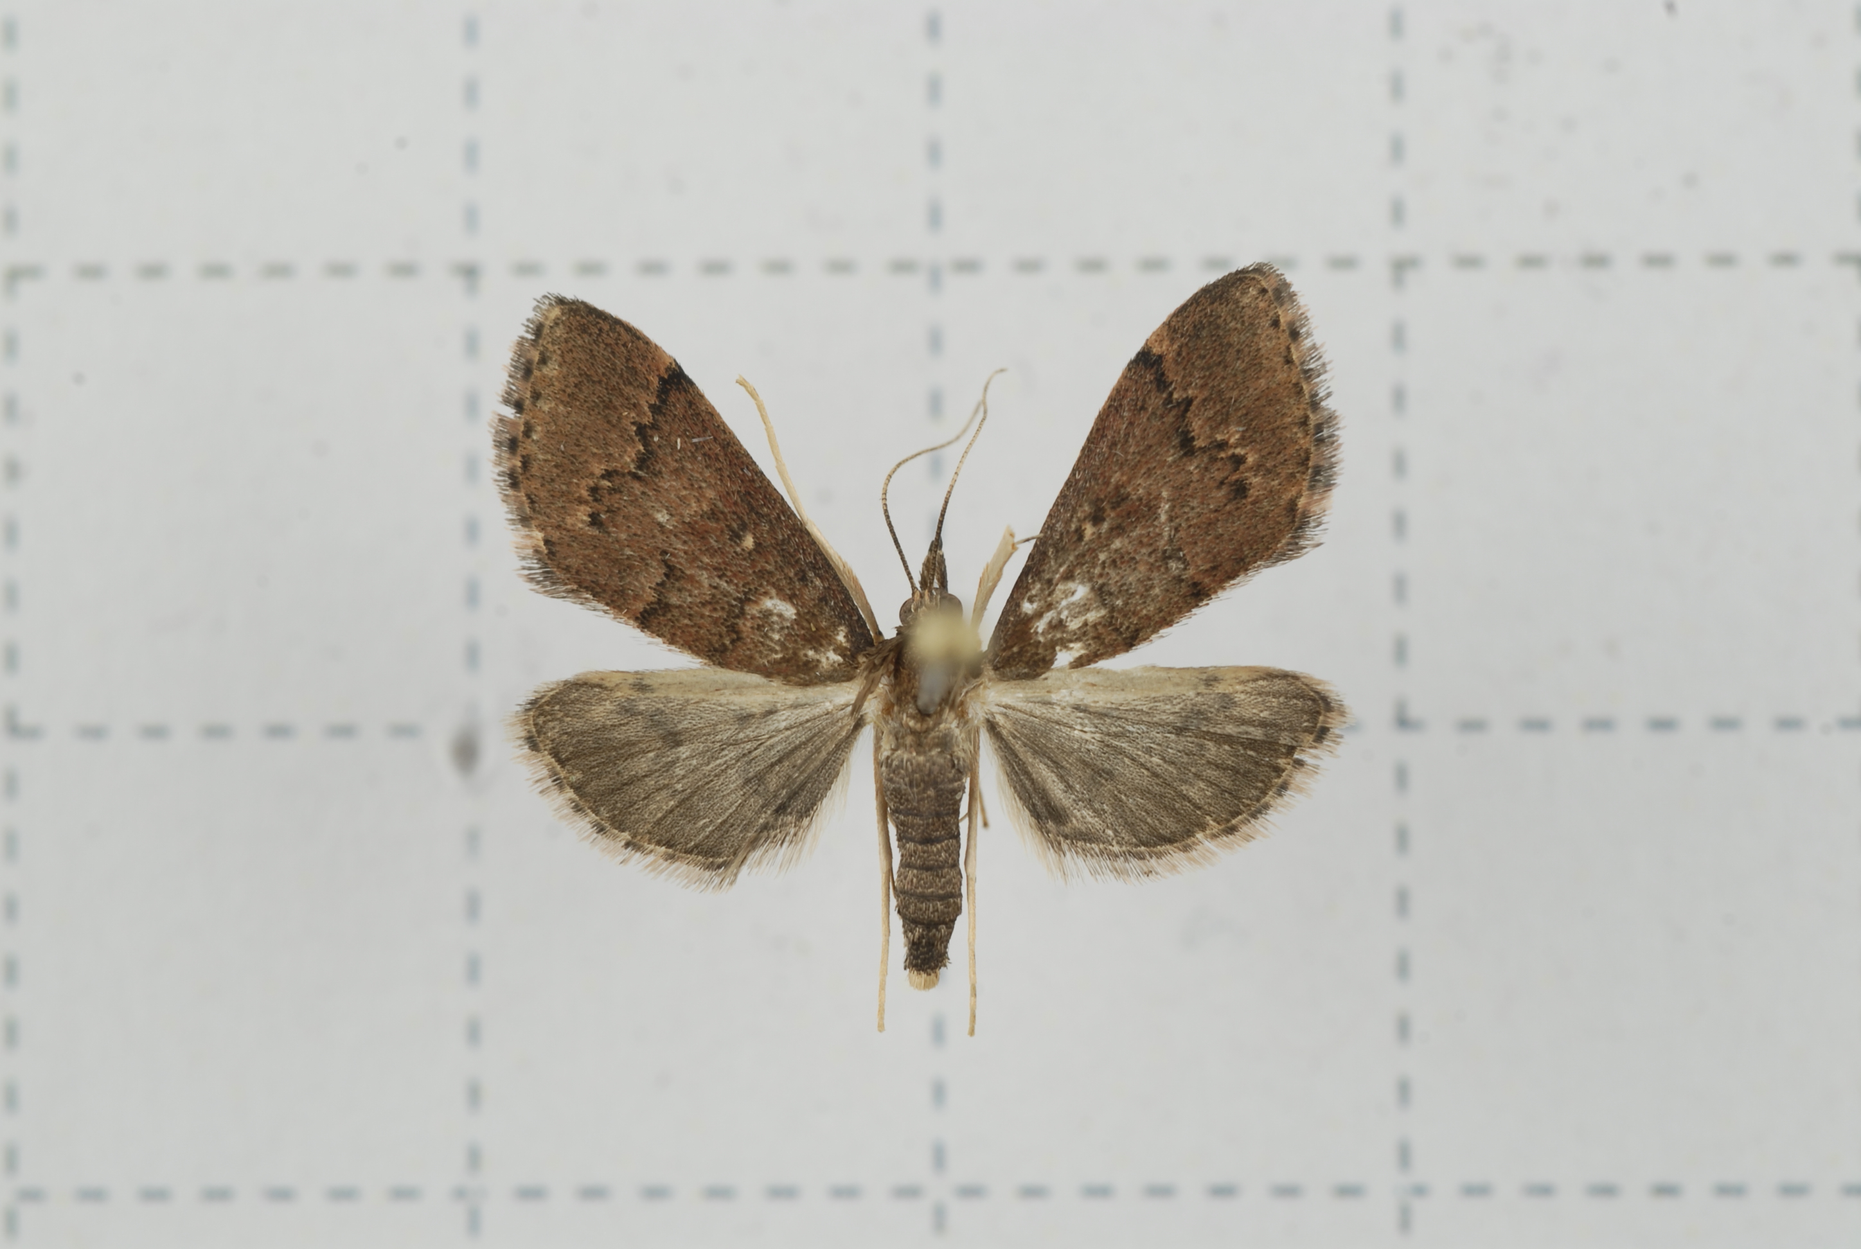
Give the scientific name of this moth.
Camptomastix hisbonalis
